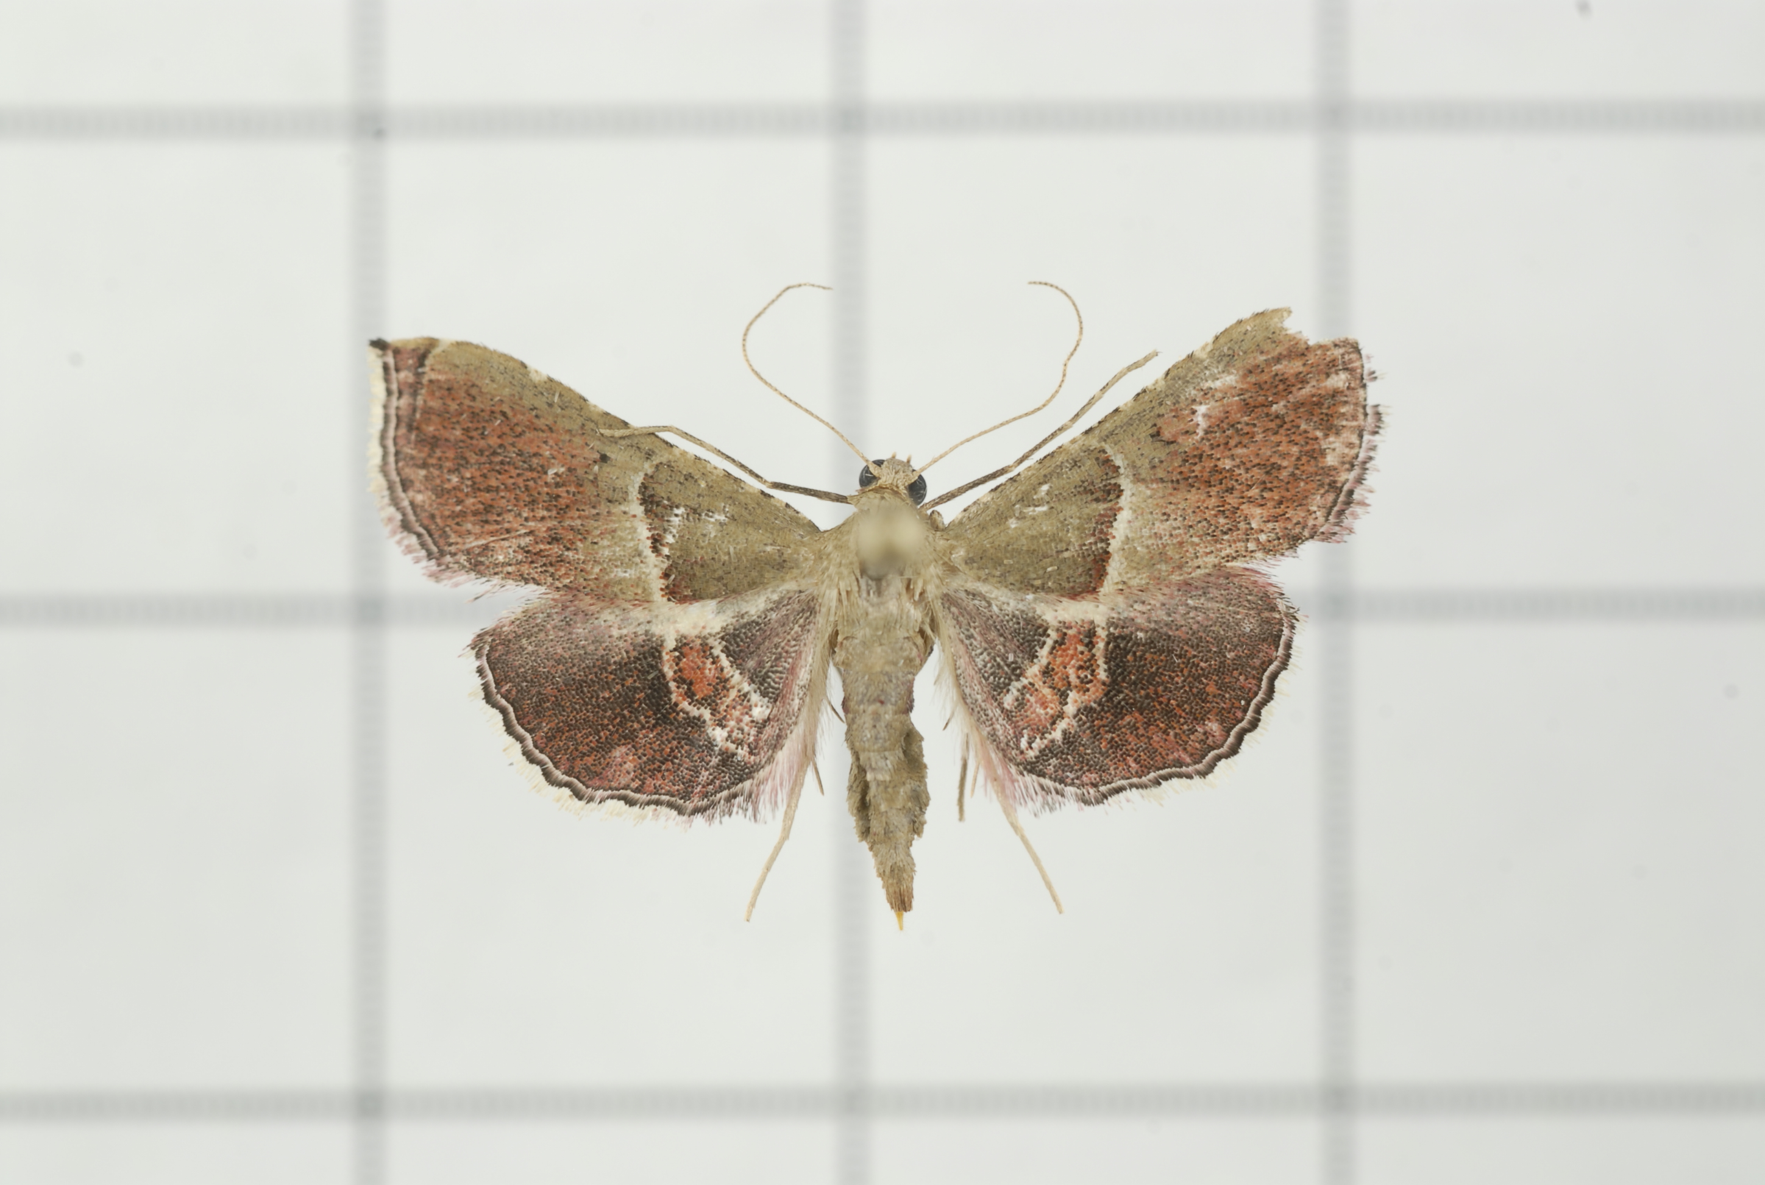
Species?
Endotricha ruminalis
